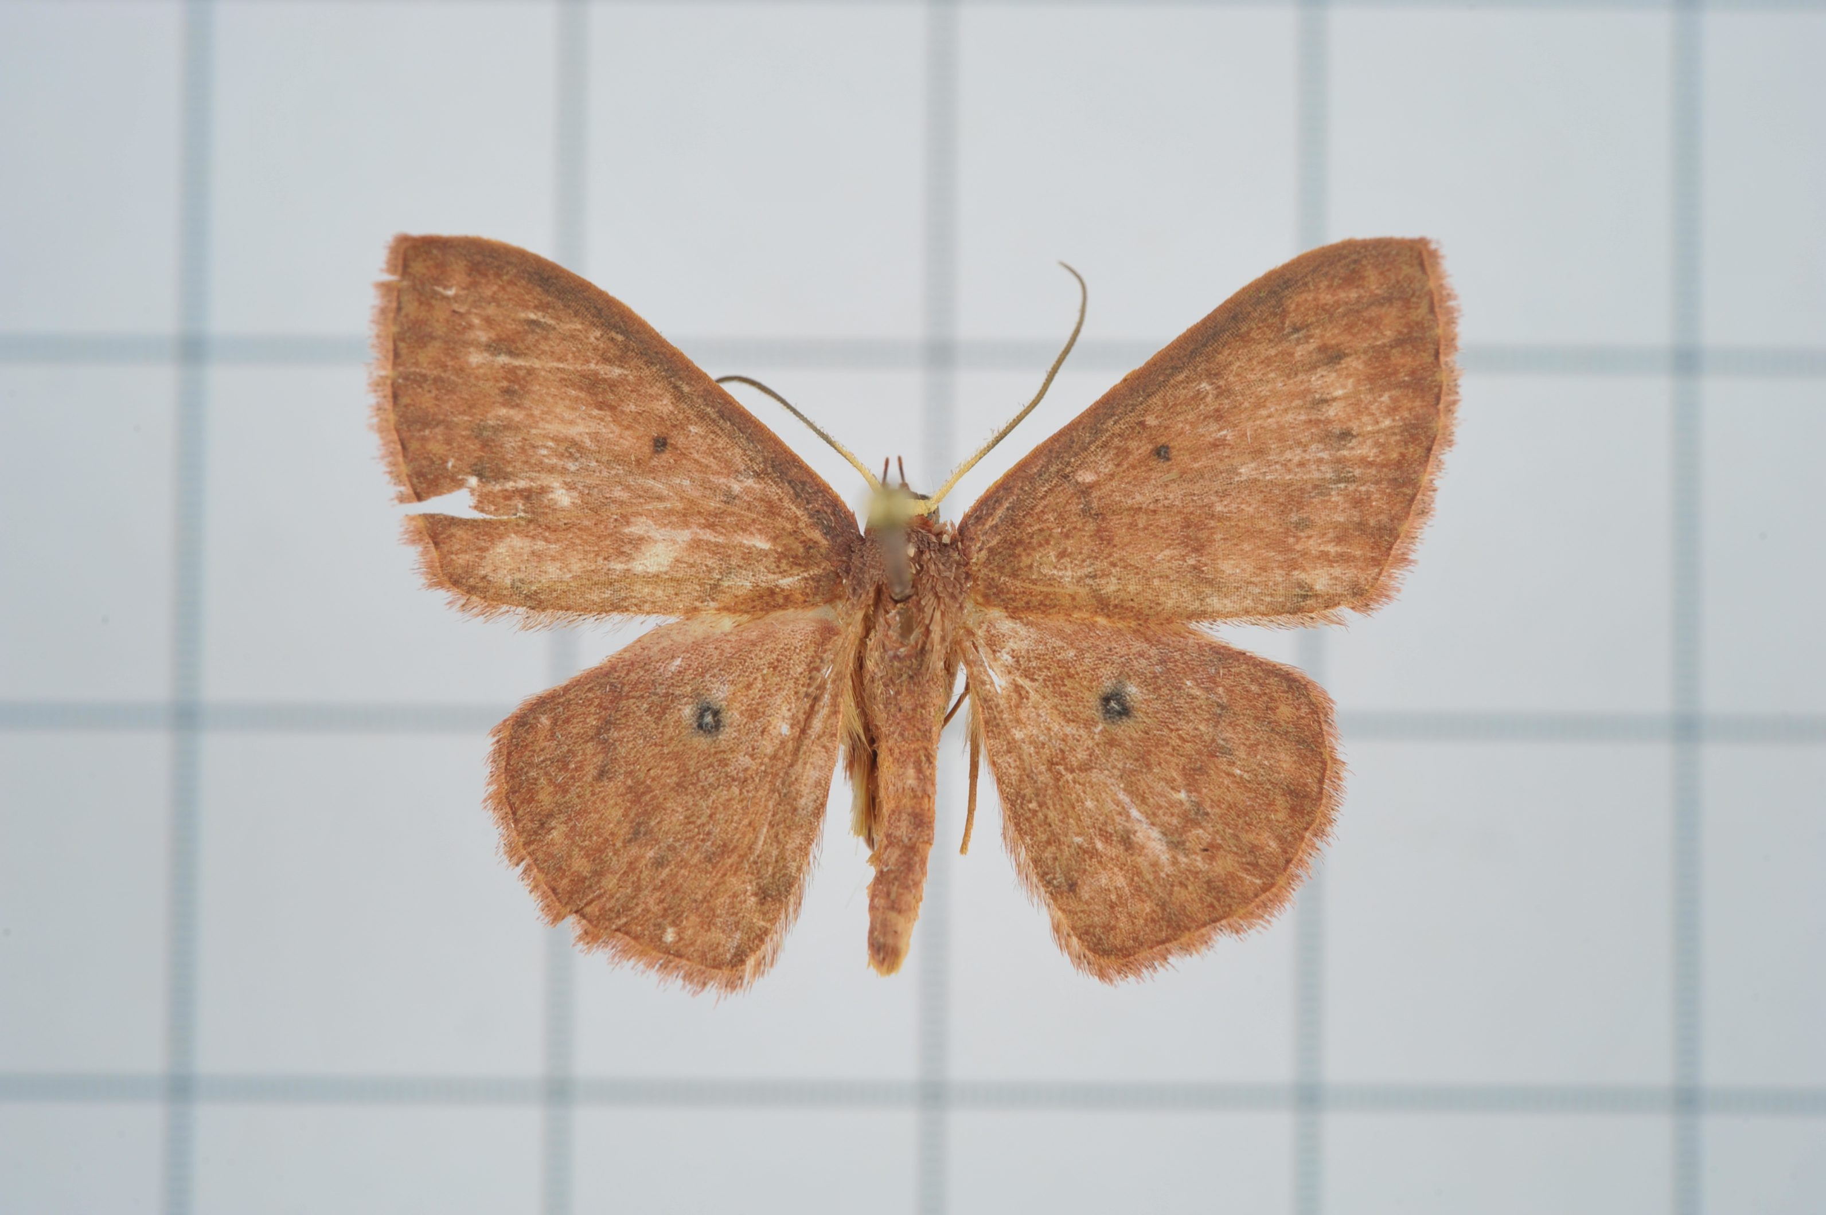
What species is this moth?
Organopoda carnearia carnearia
